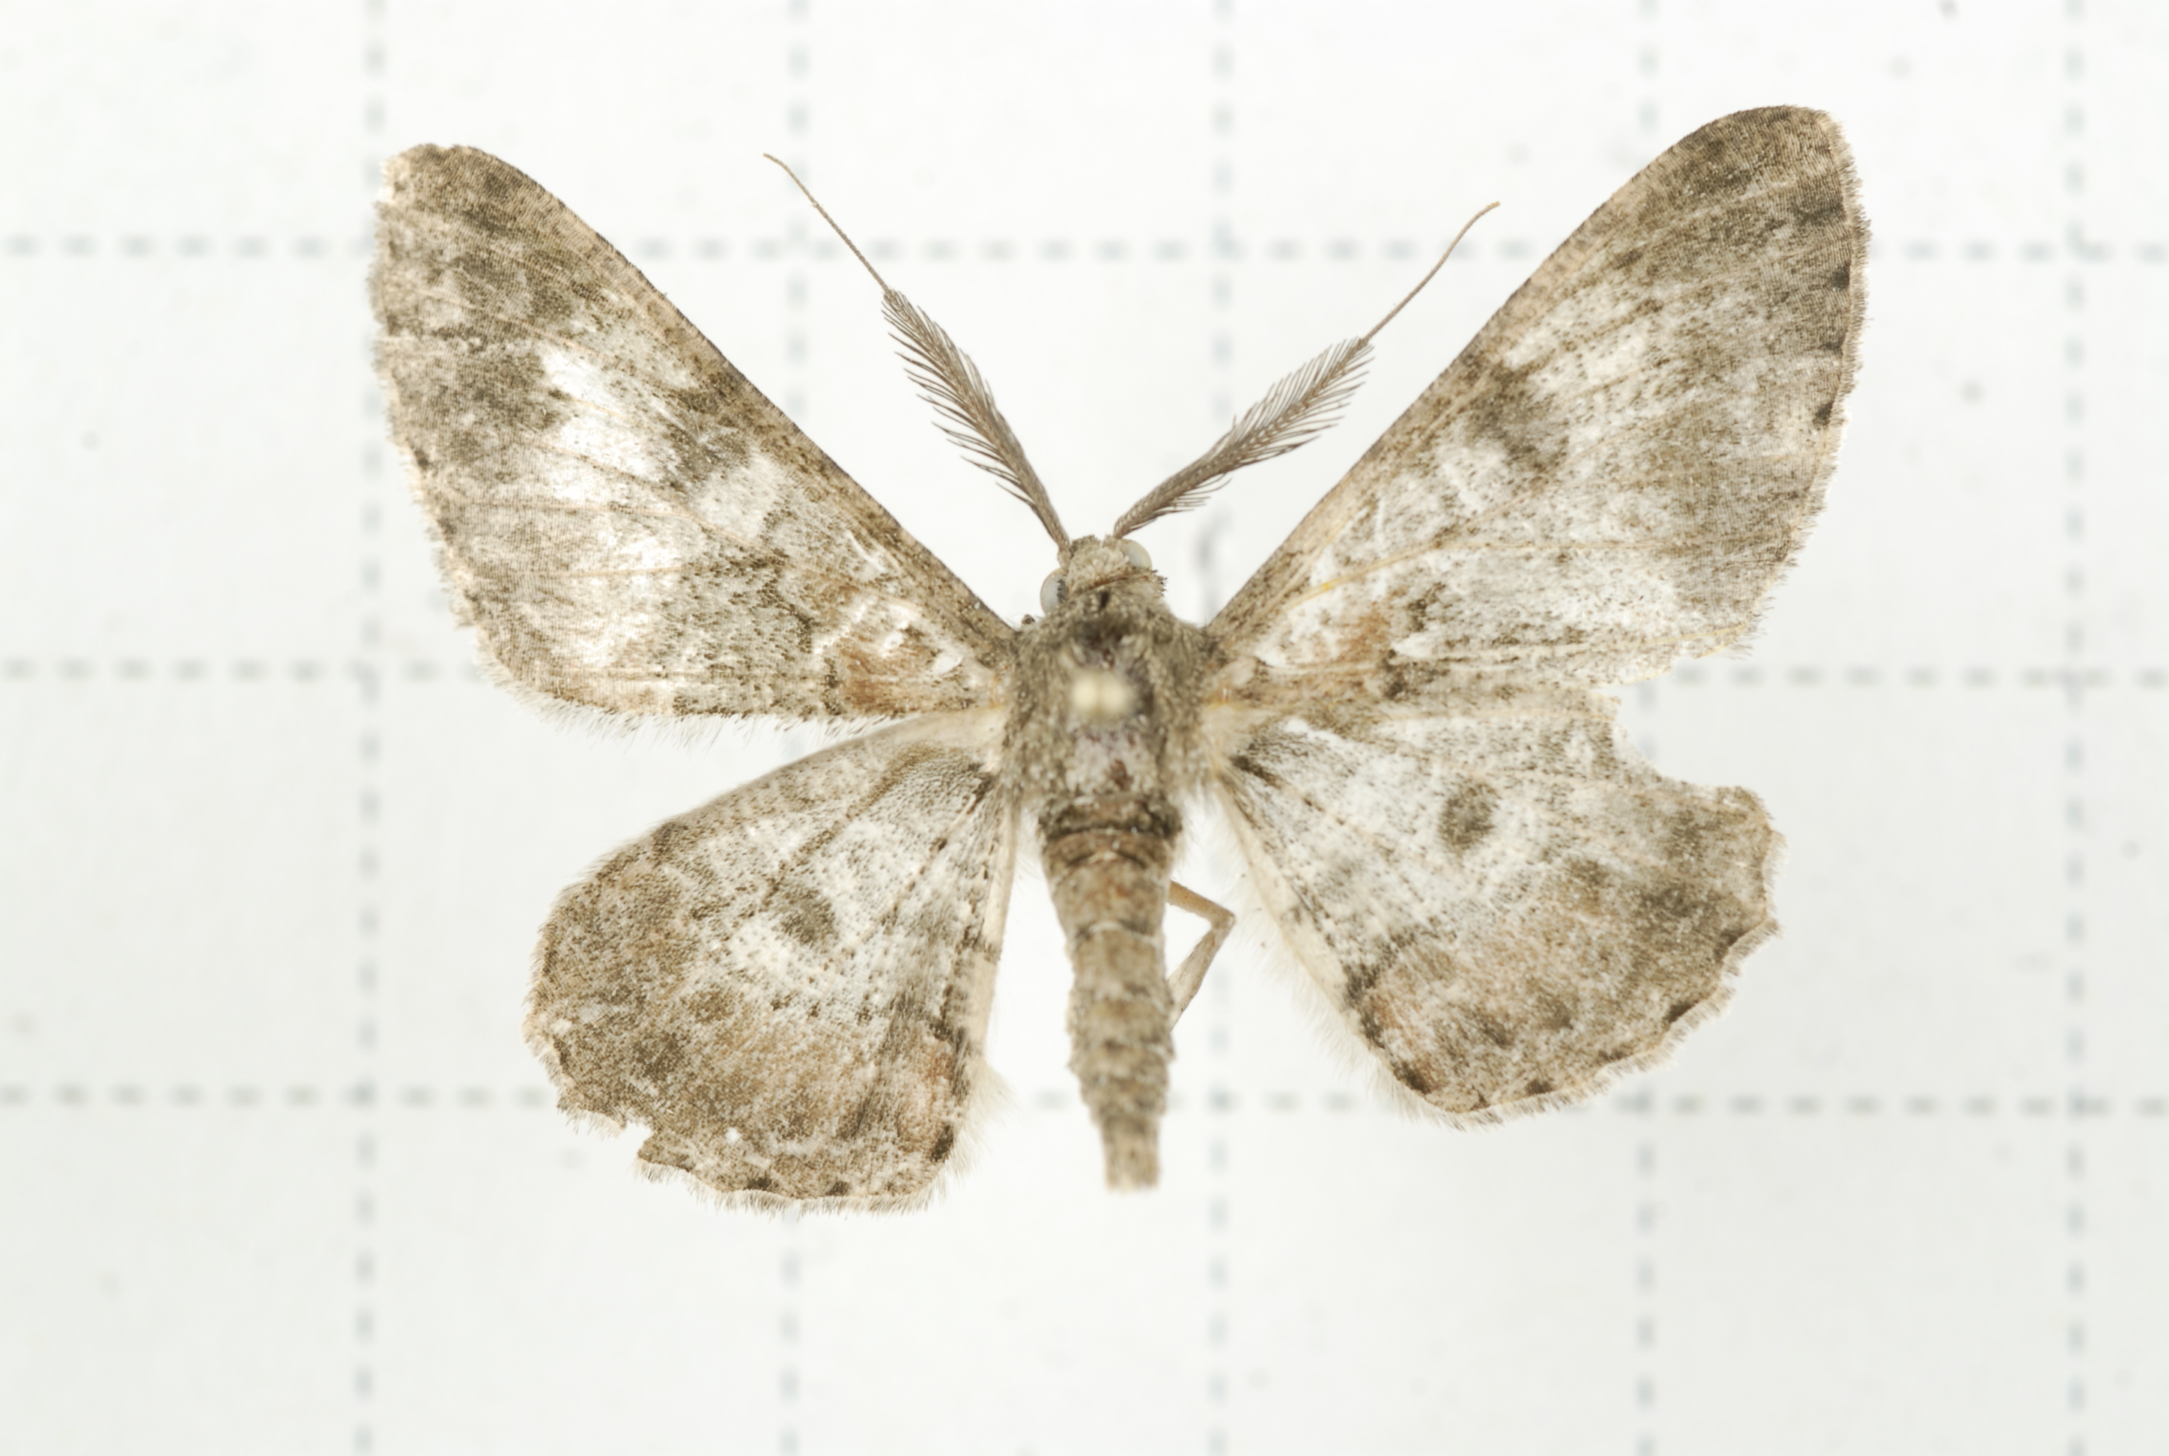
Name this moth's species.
Cleora repulsaria repulsaria
